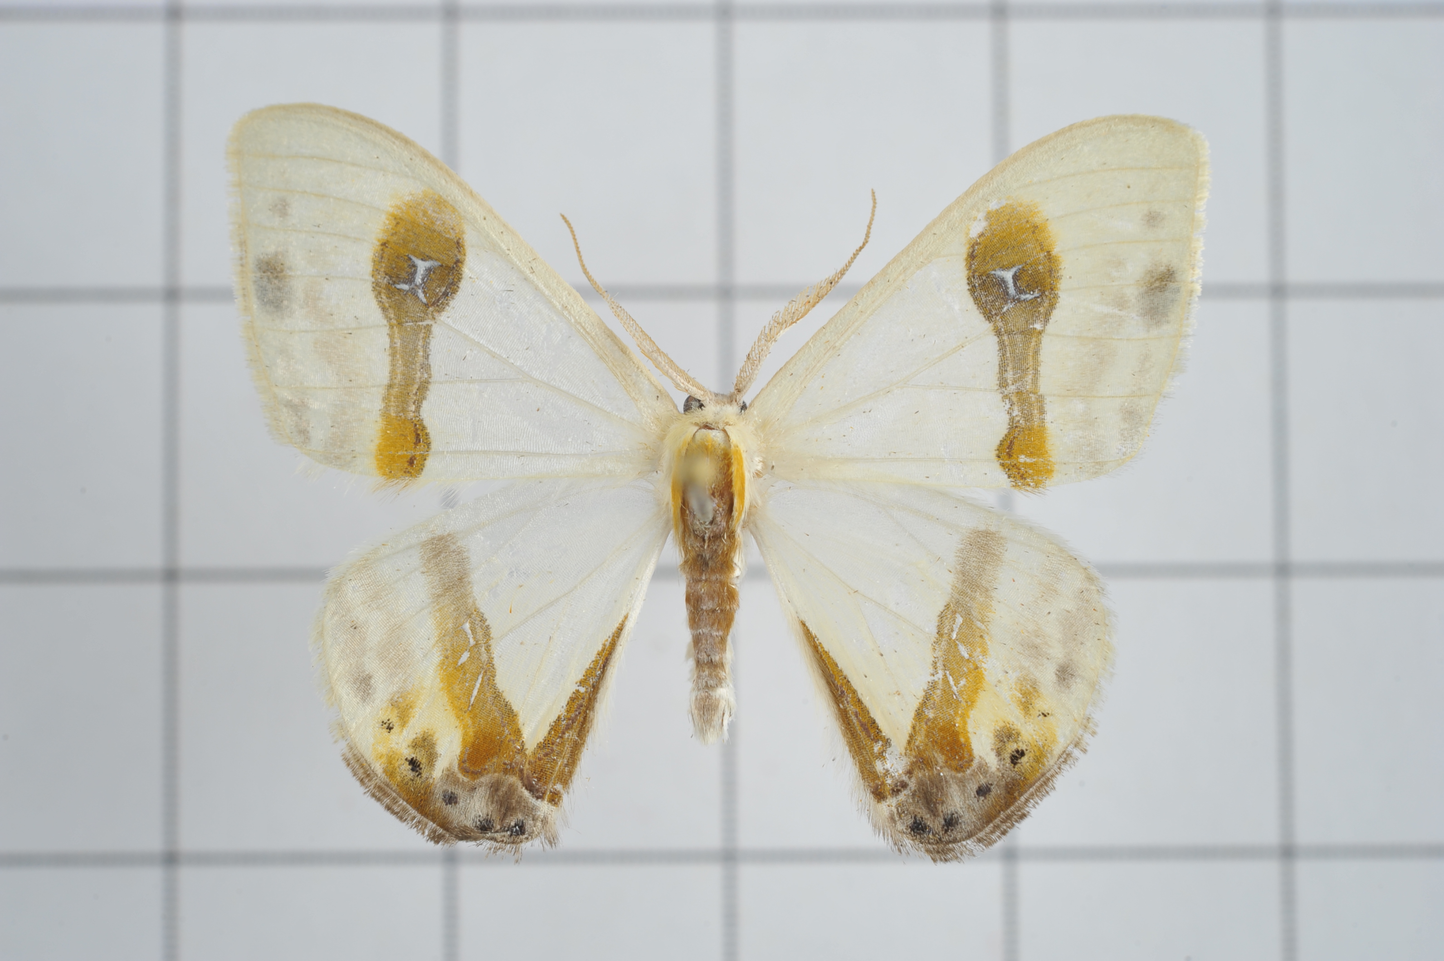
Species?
Macrocilix mysticata flavotincta
